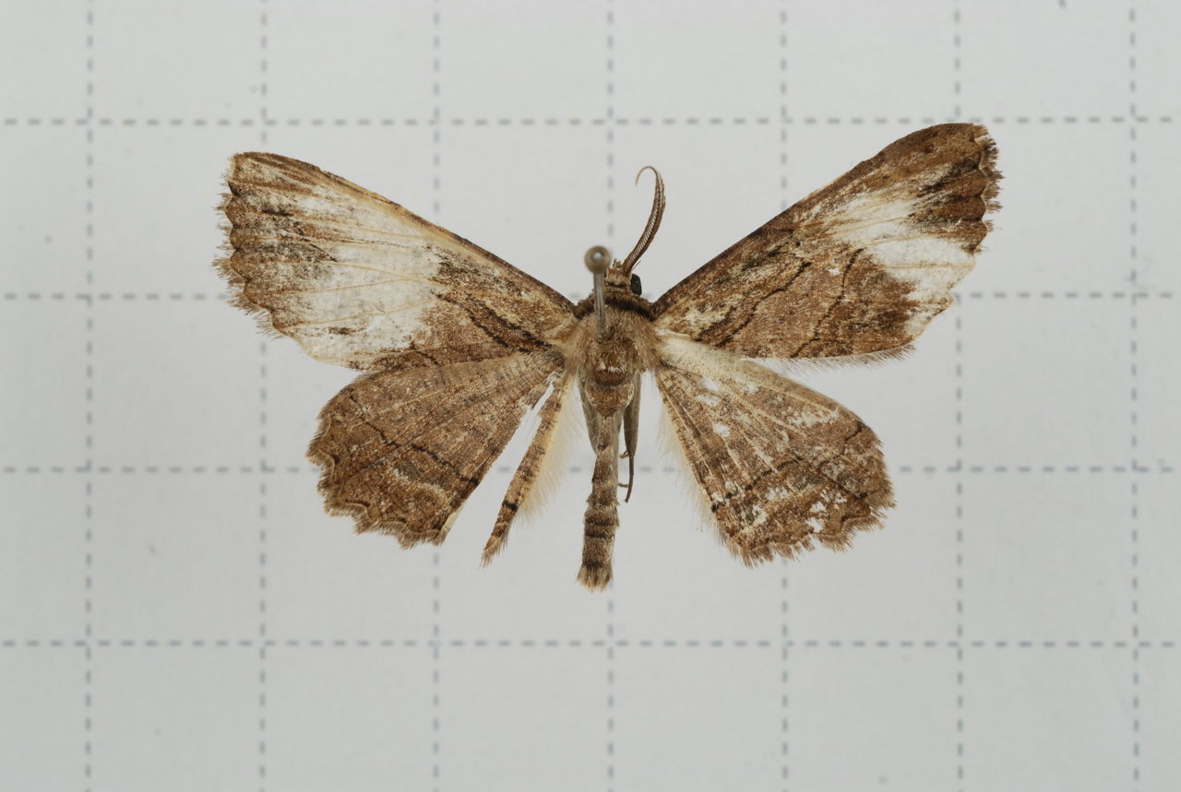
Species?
Menophra nakajimai
